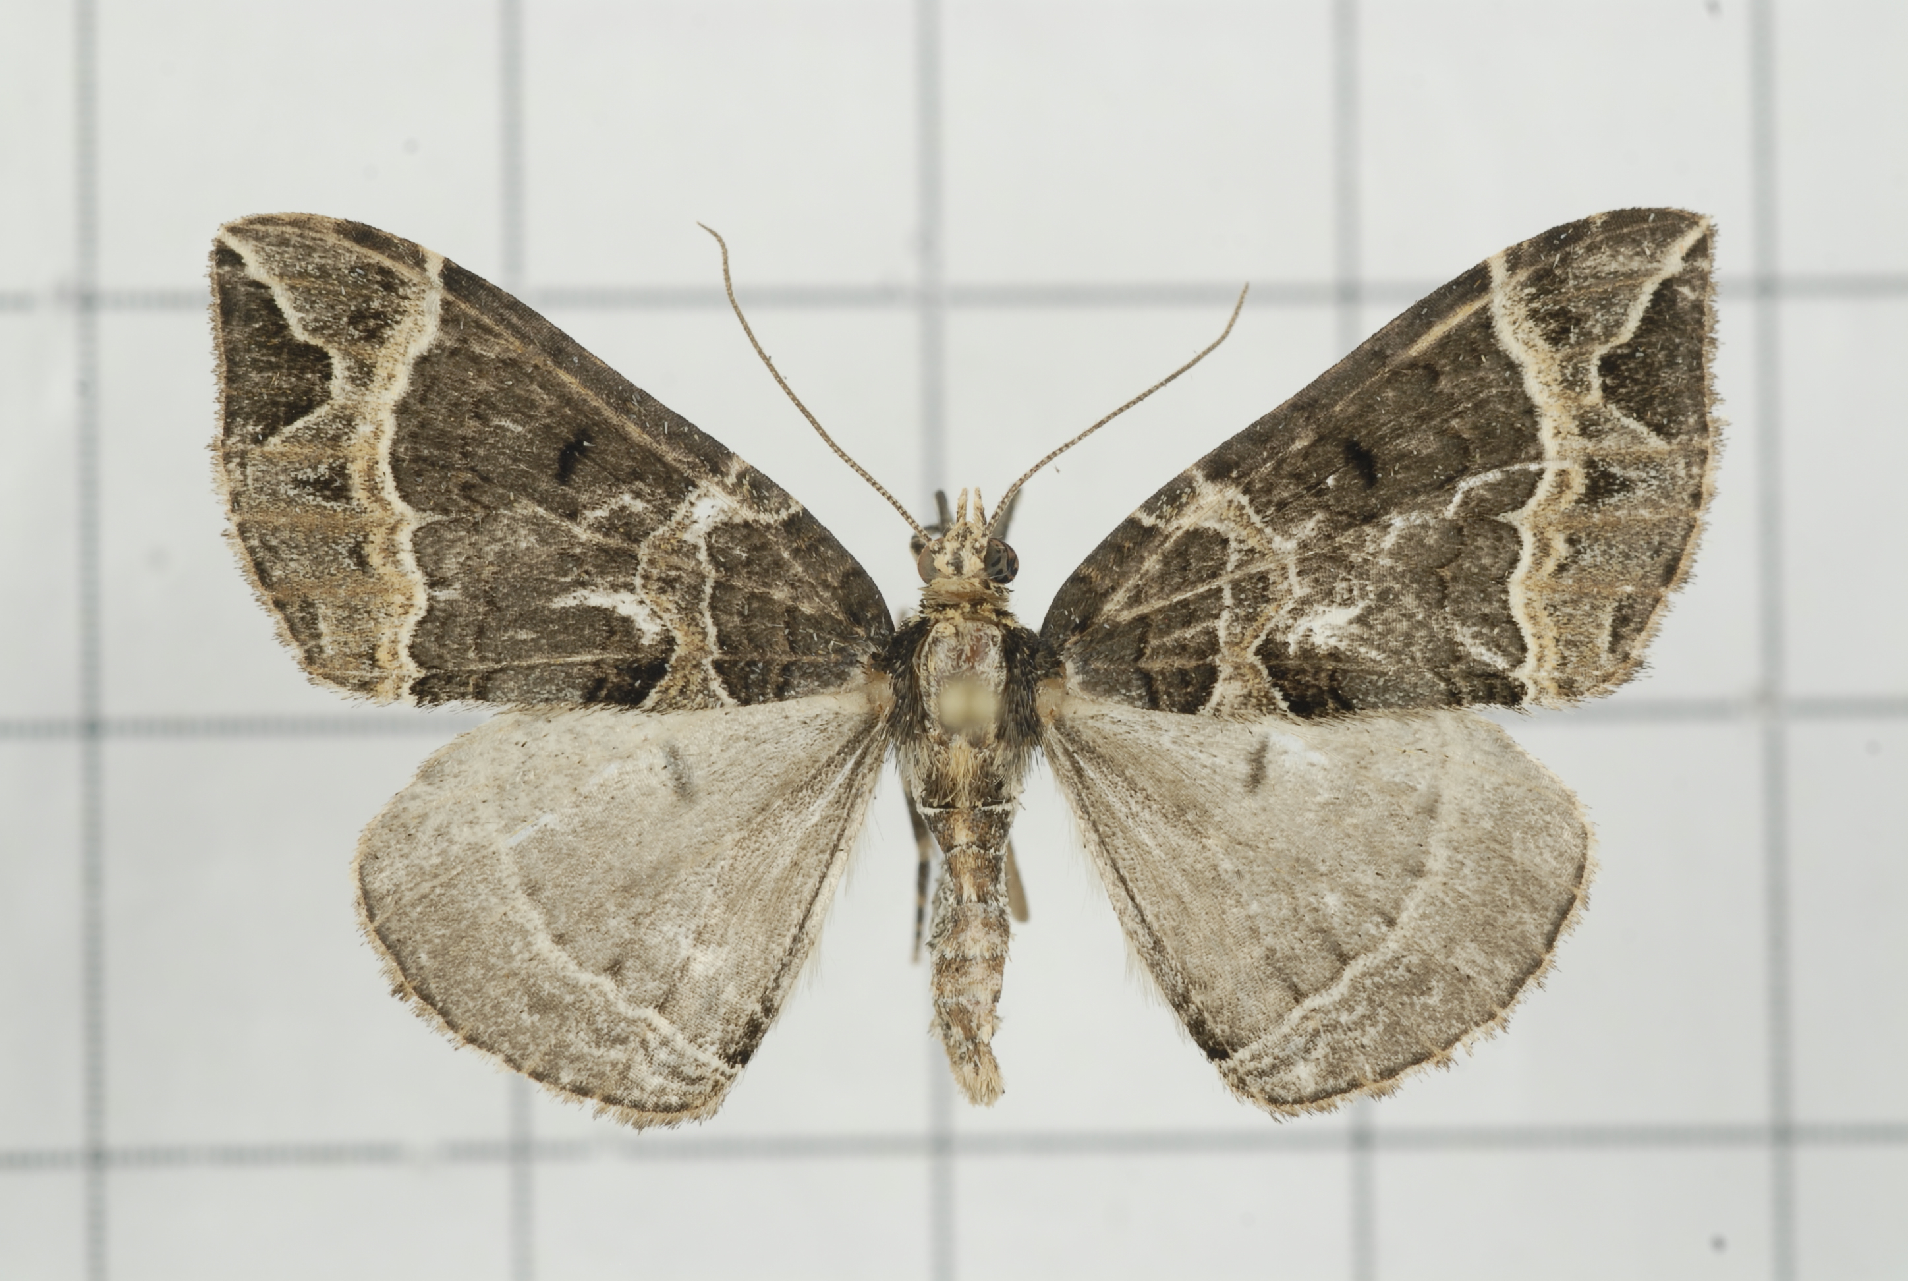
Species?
Ecliptopera umbrosaria stathera
